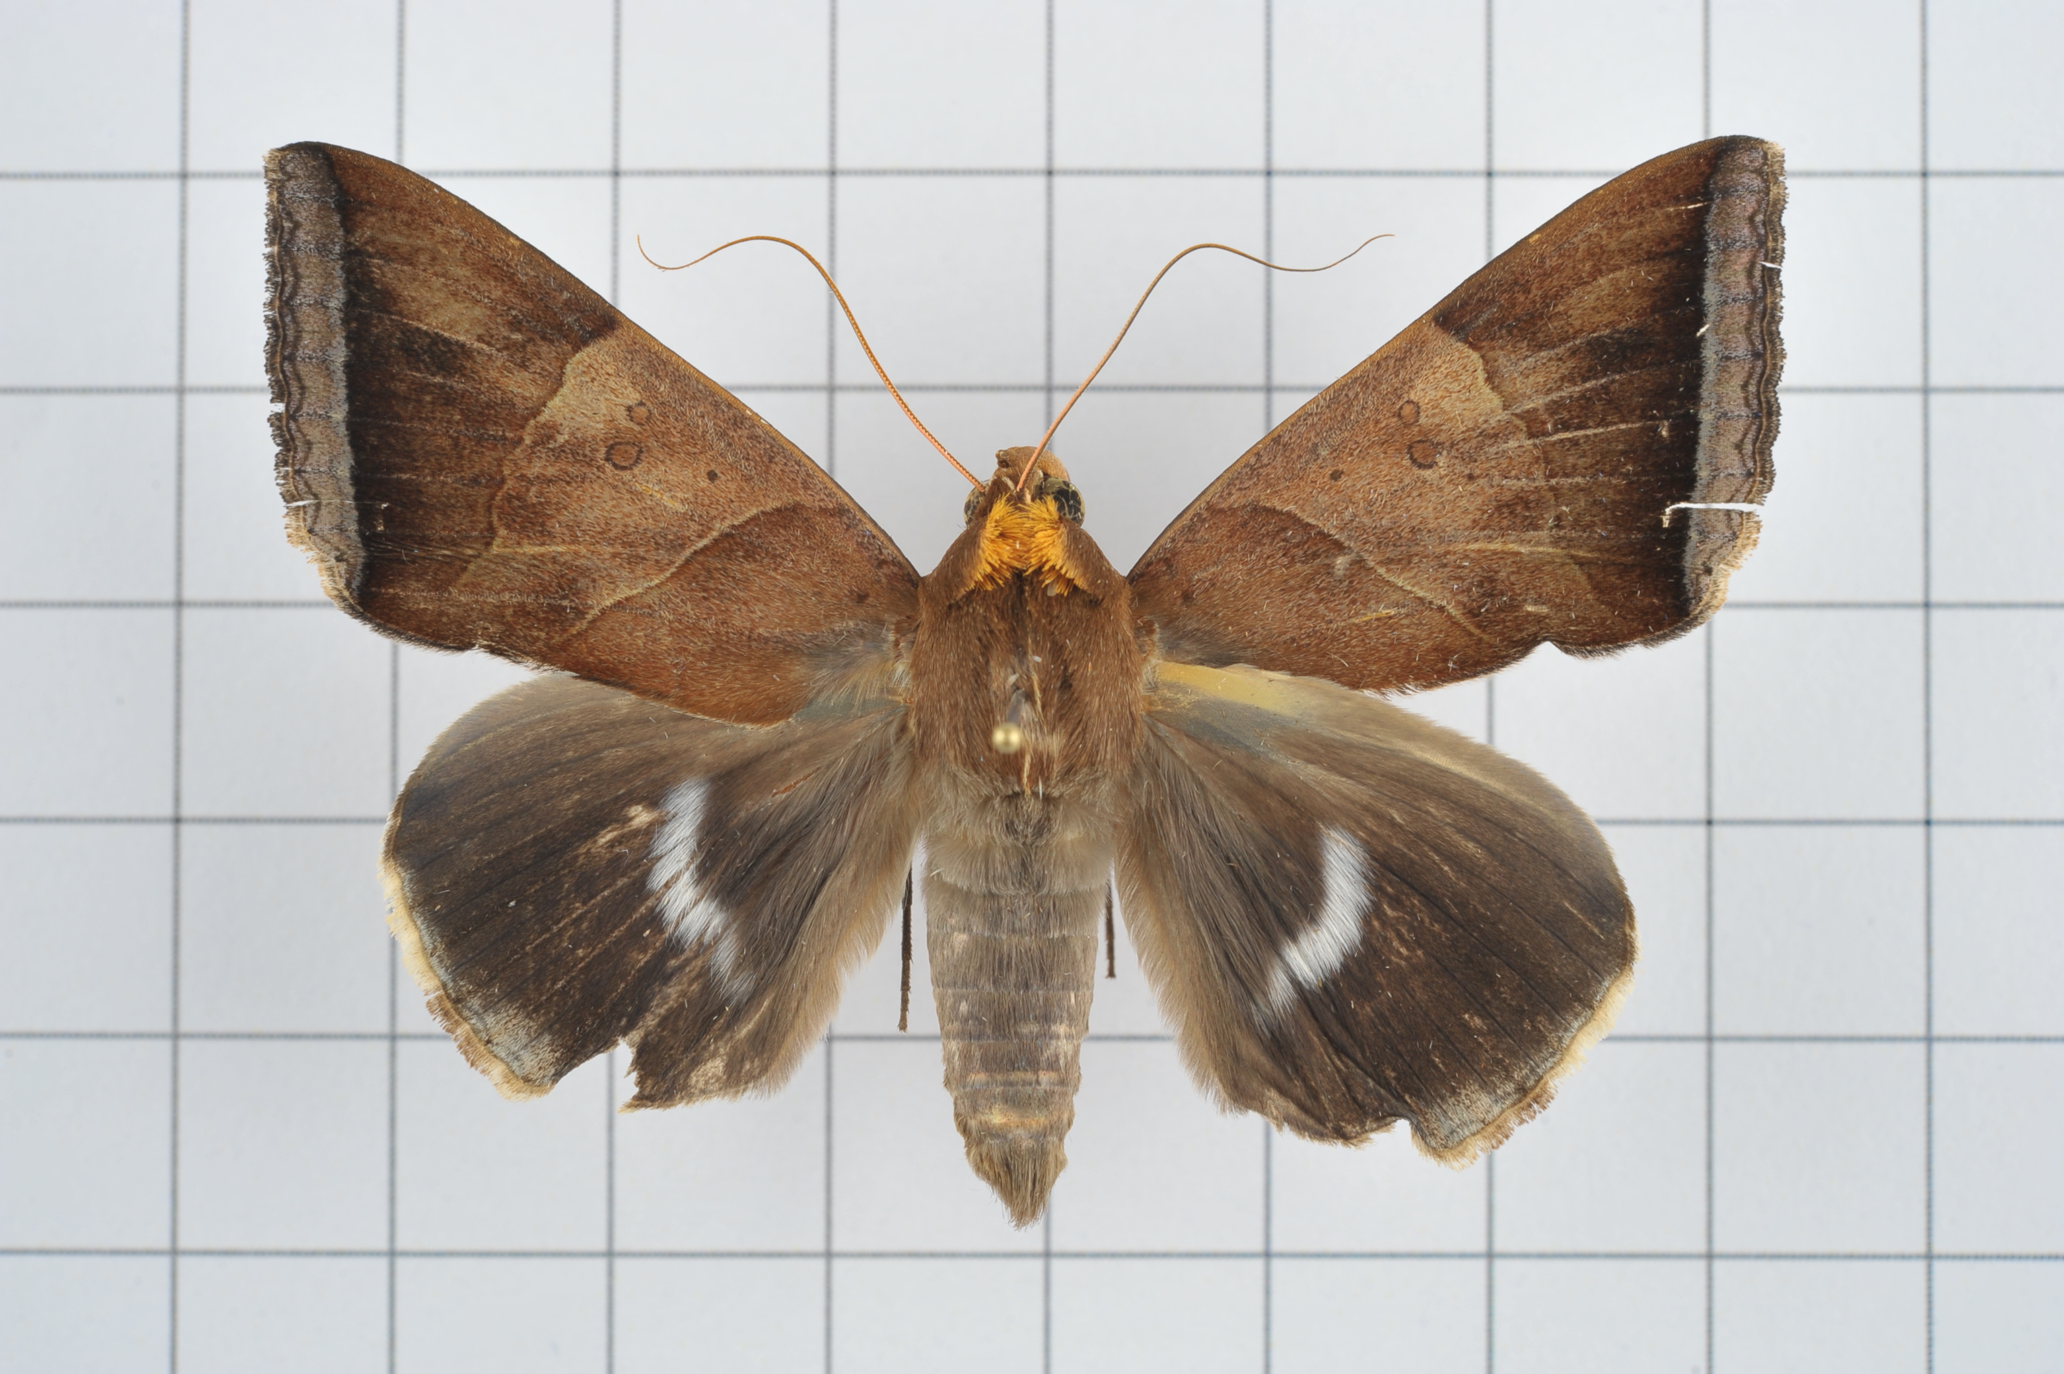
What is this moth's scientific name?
Artena dotata
